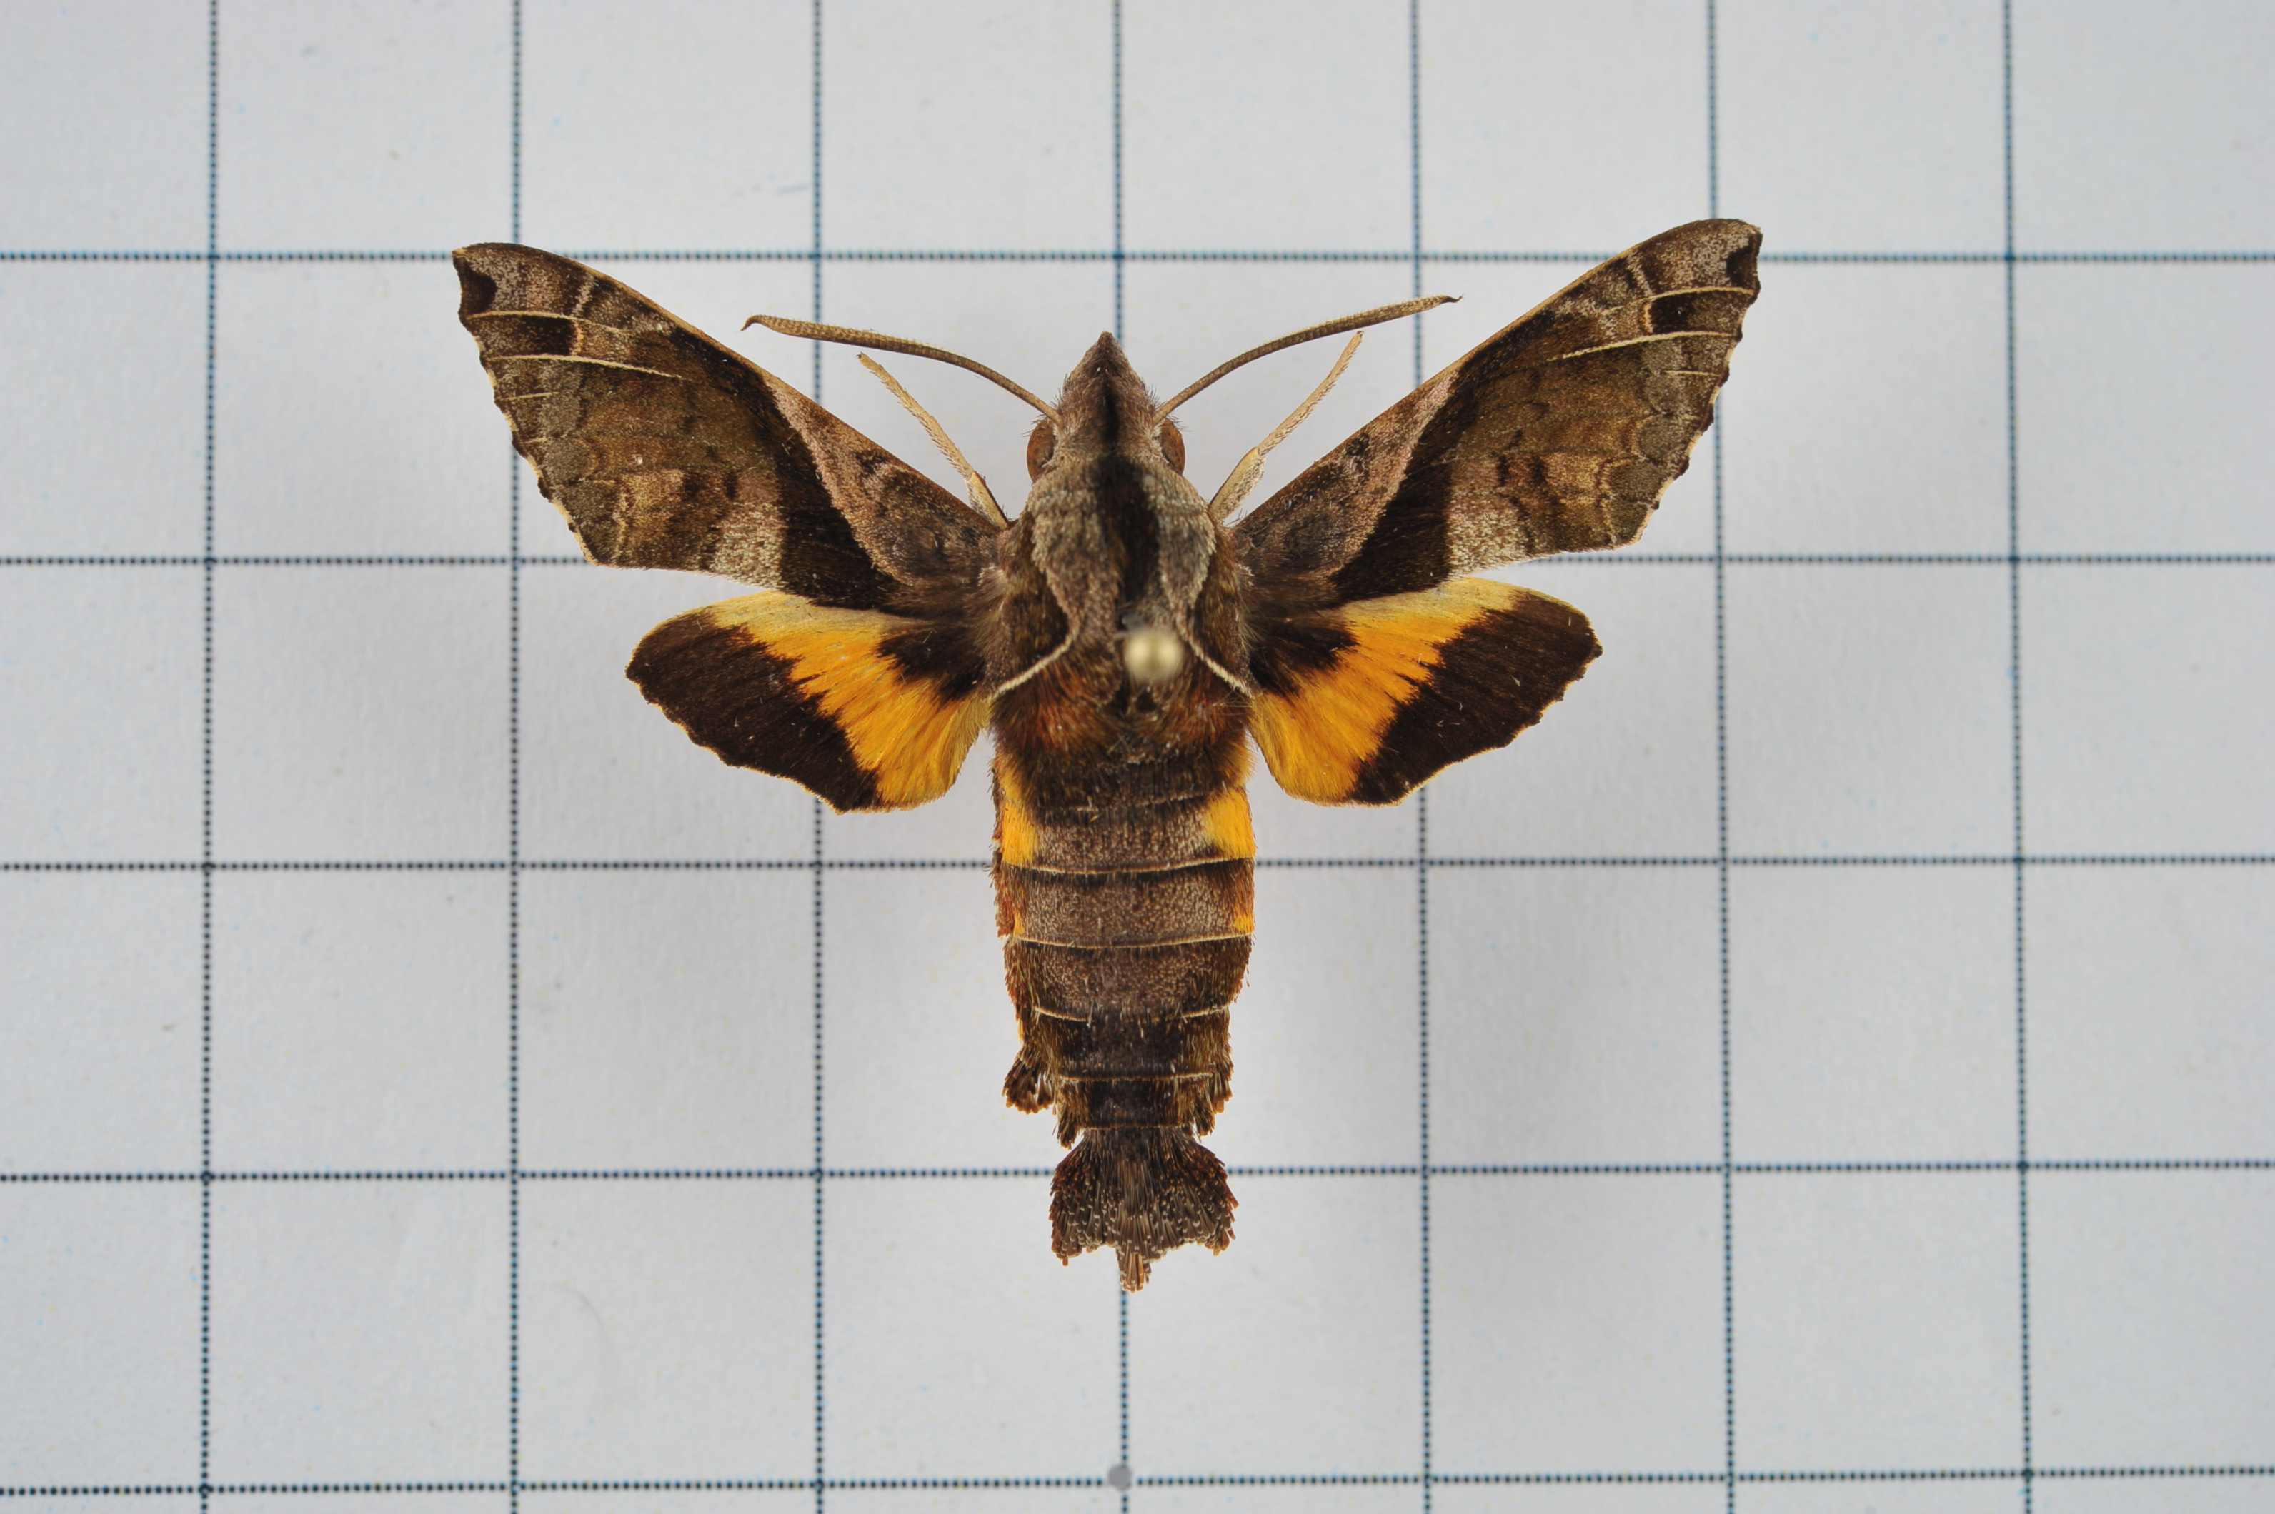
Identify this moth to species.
Macroglossum fritzei
